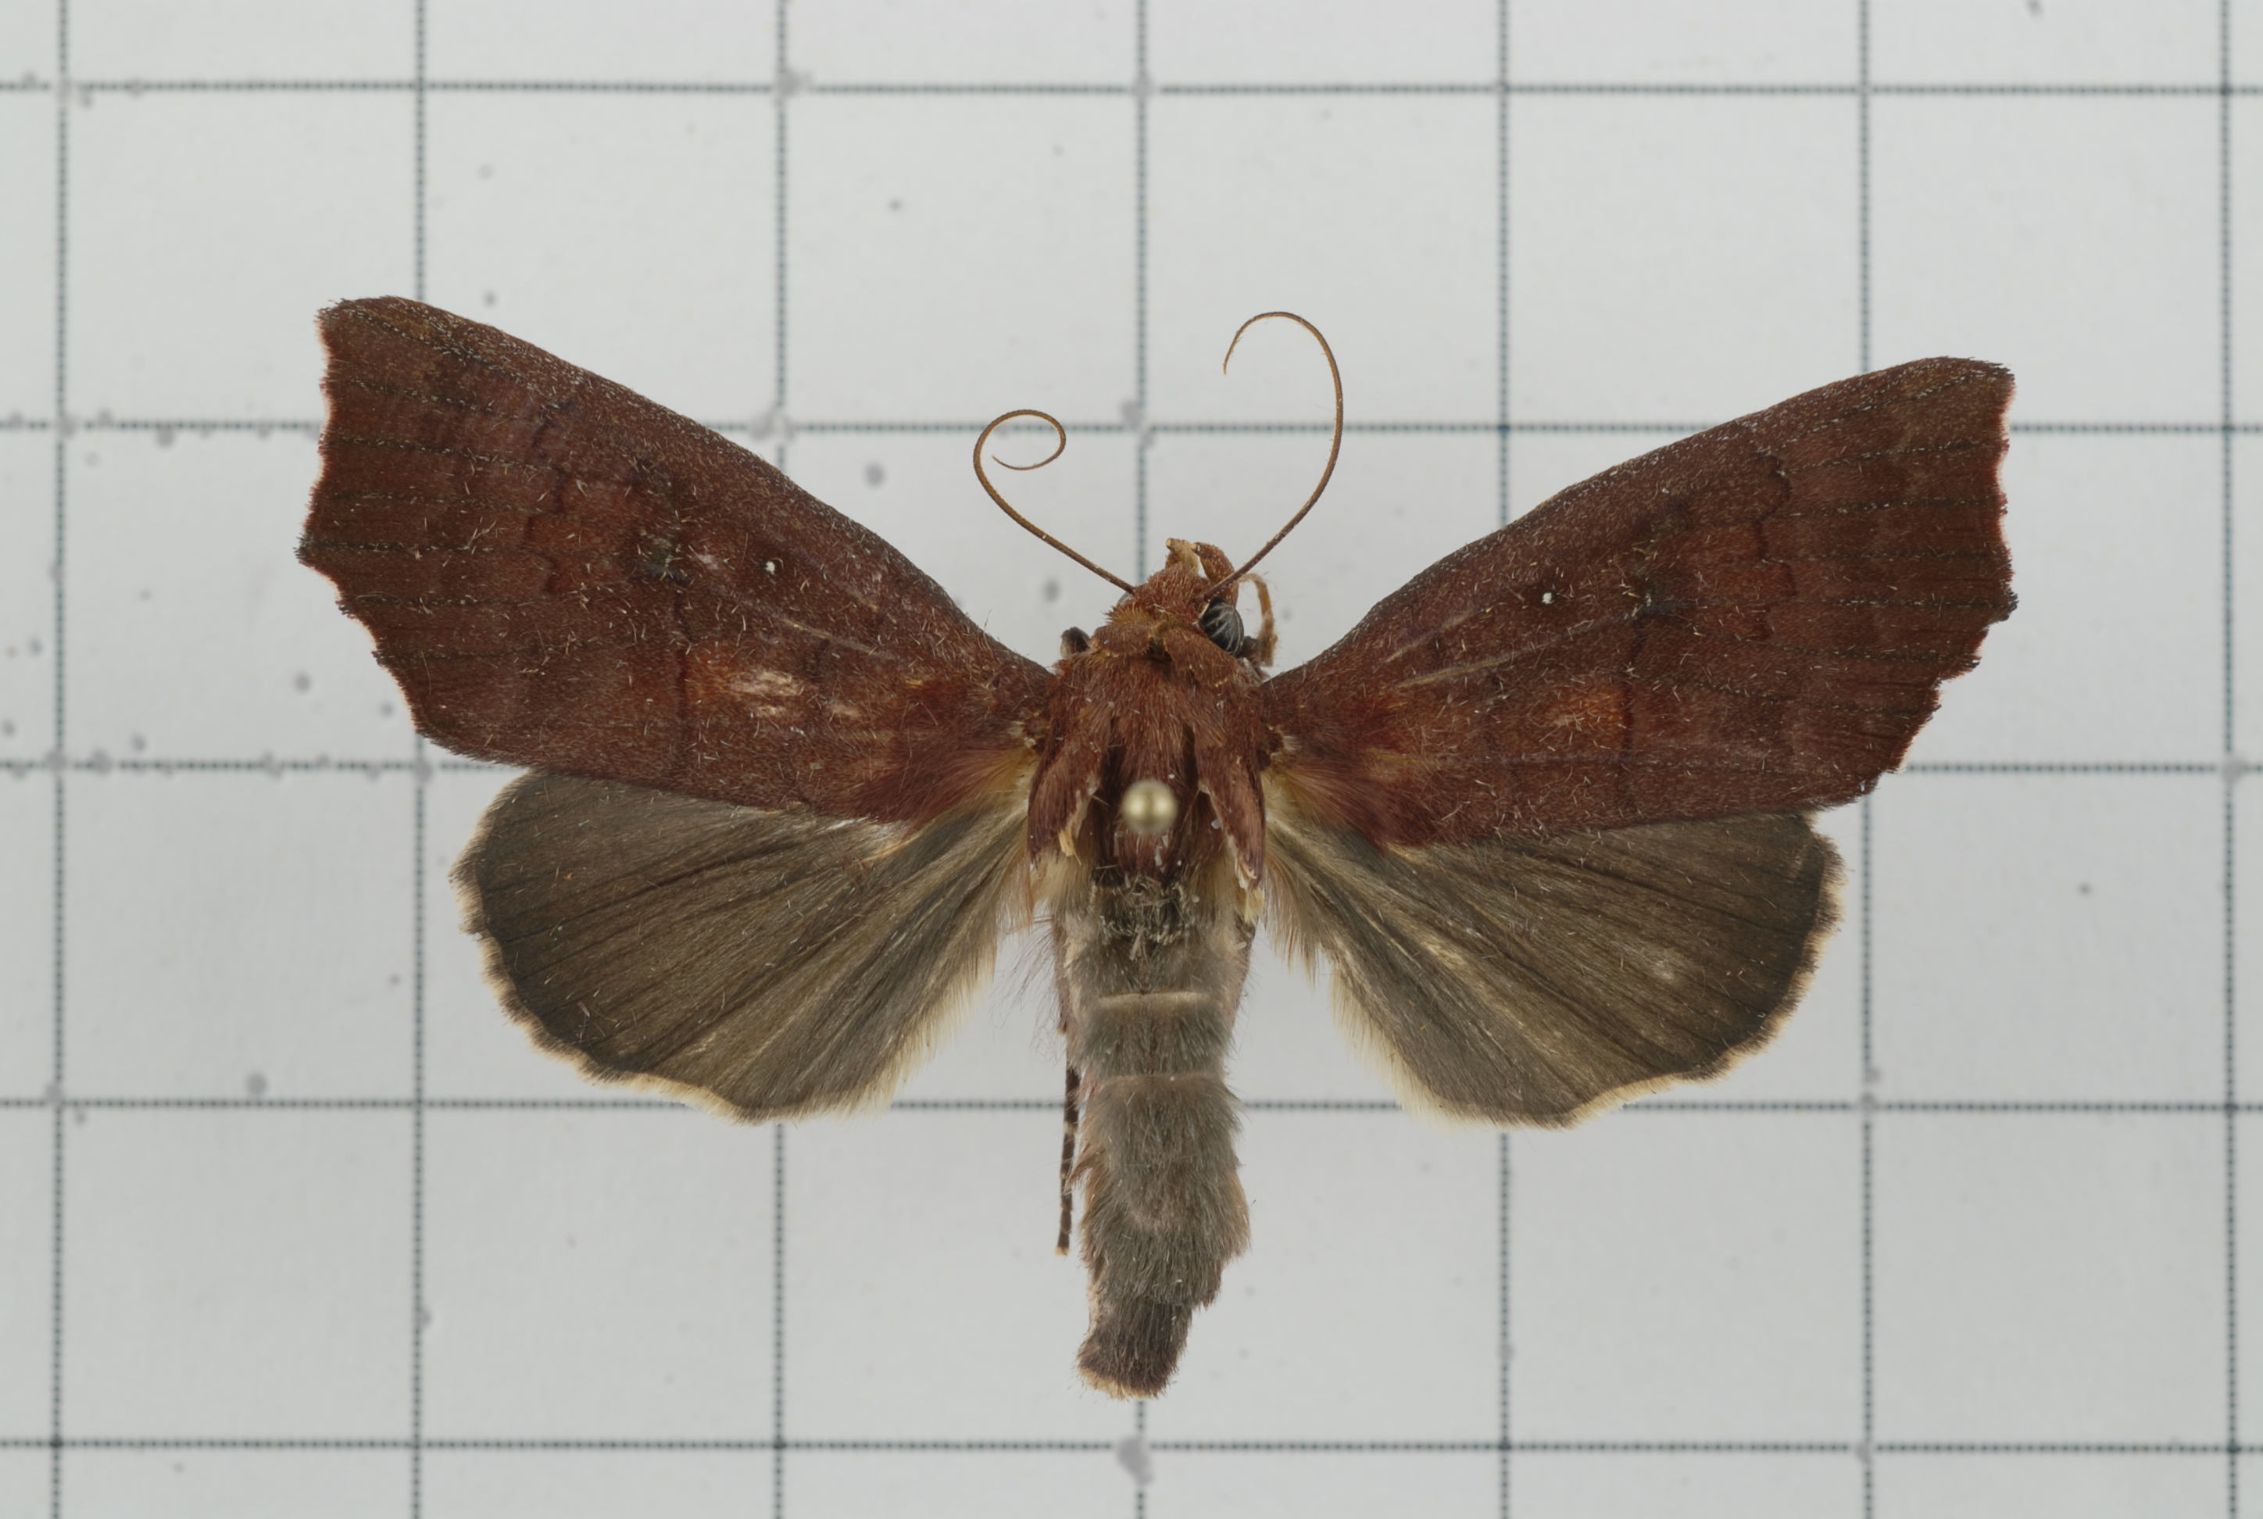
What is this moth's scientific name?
Rusicada privata
